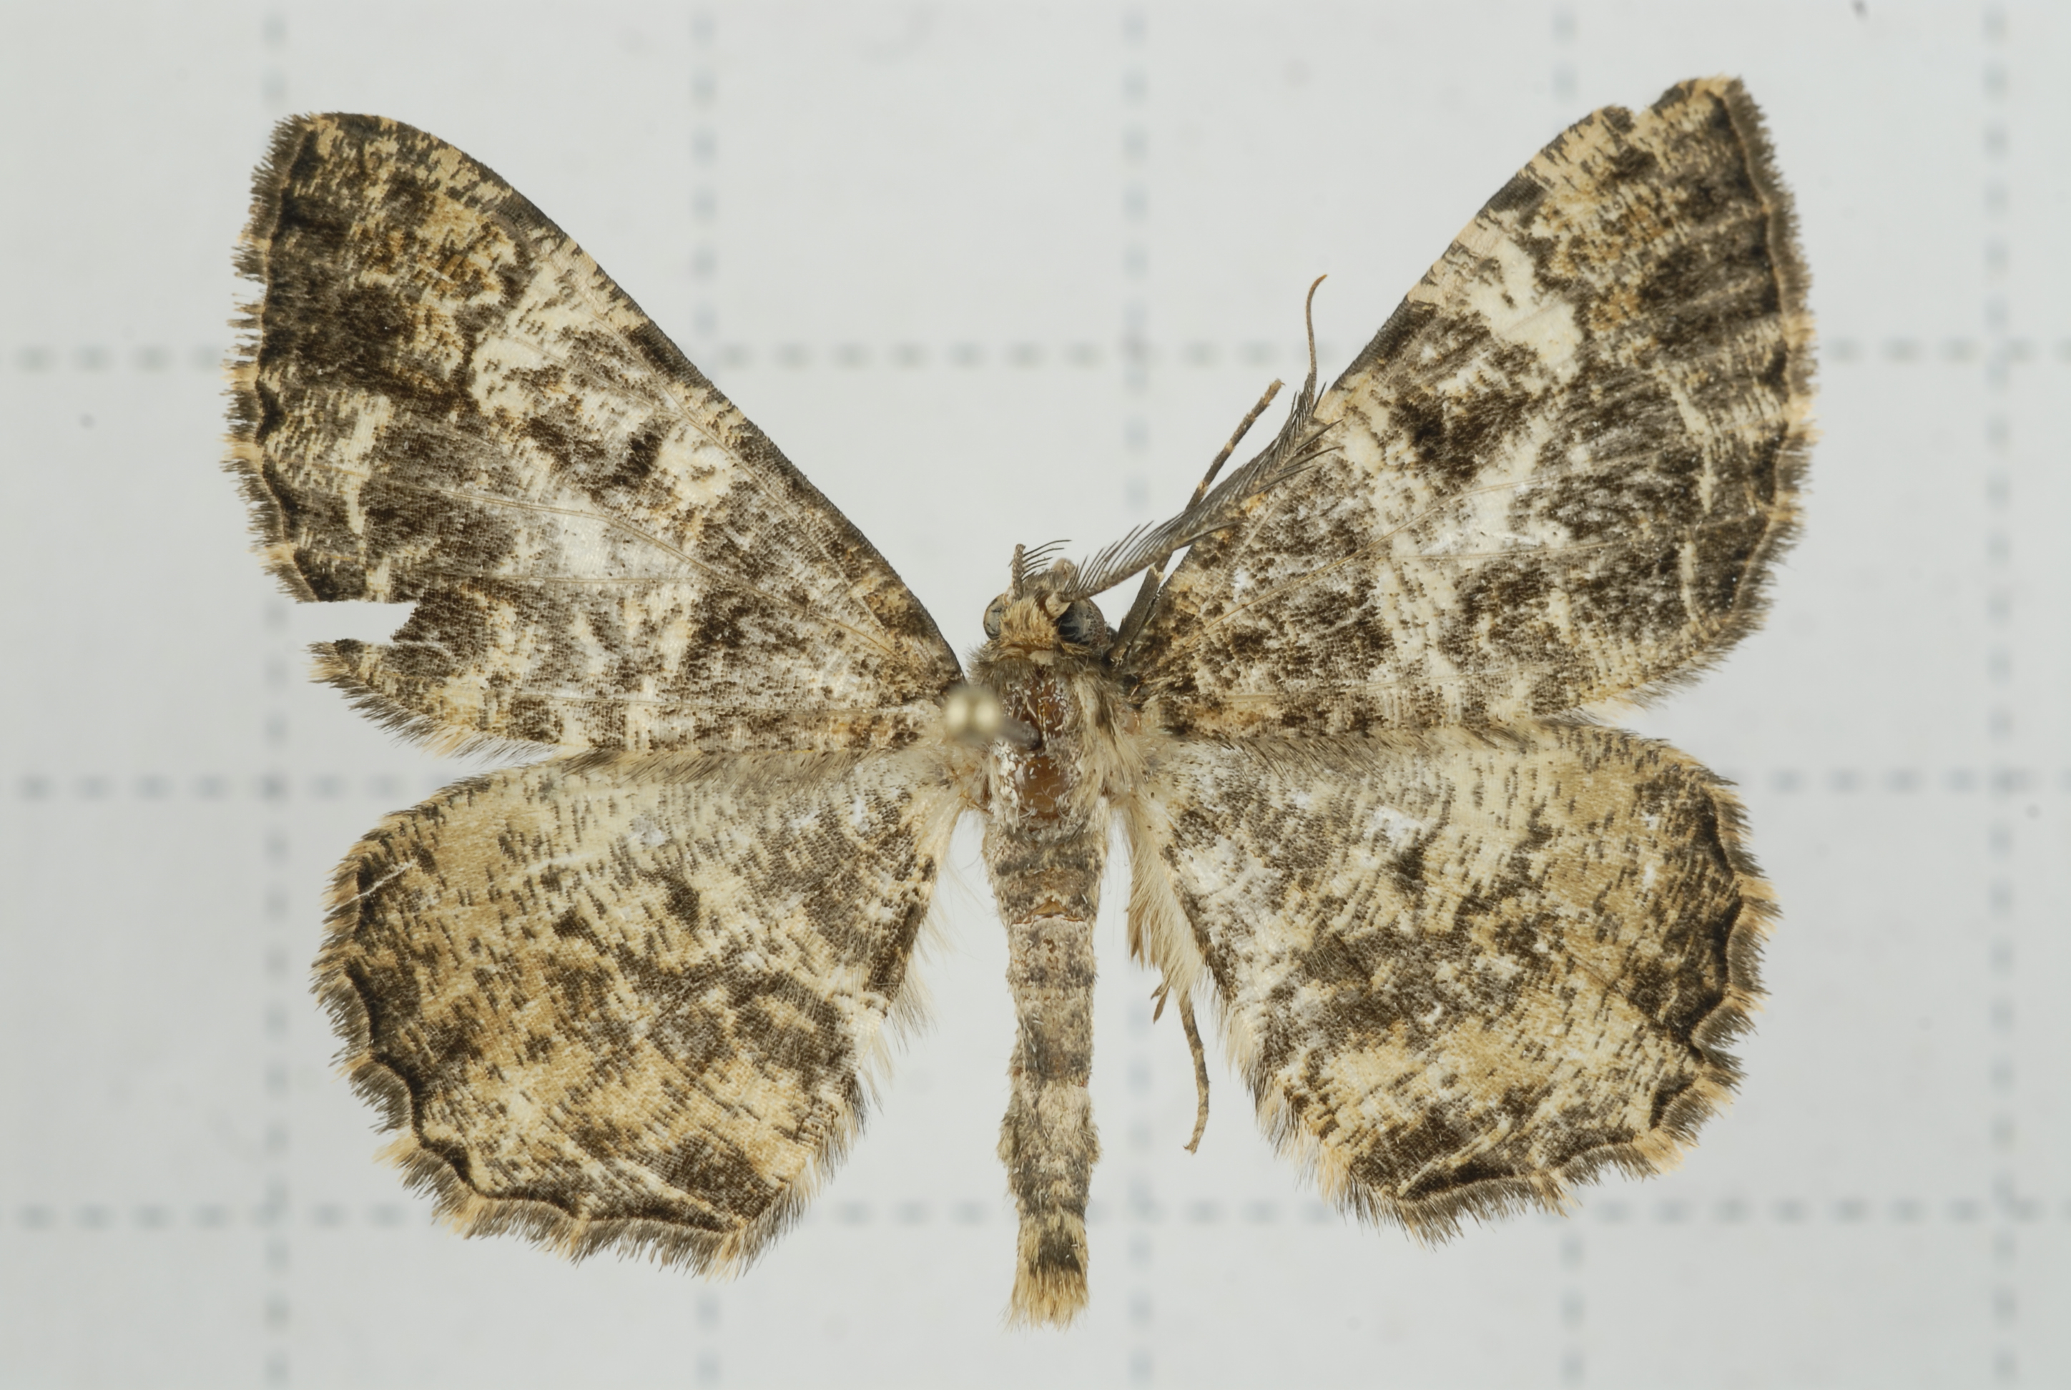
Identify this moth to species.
Darisa lampasaria
